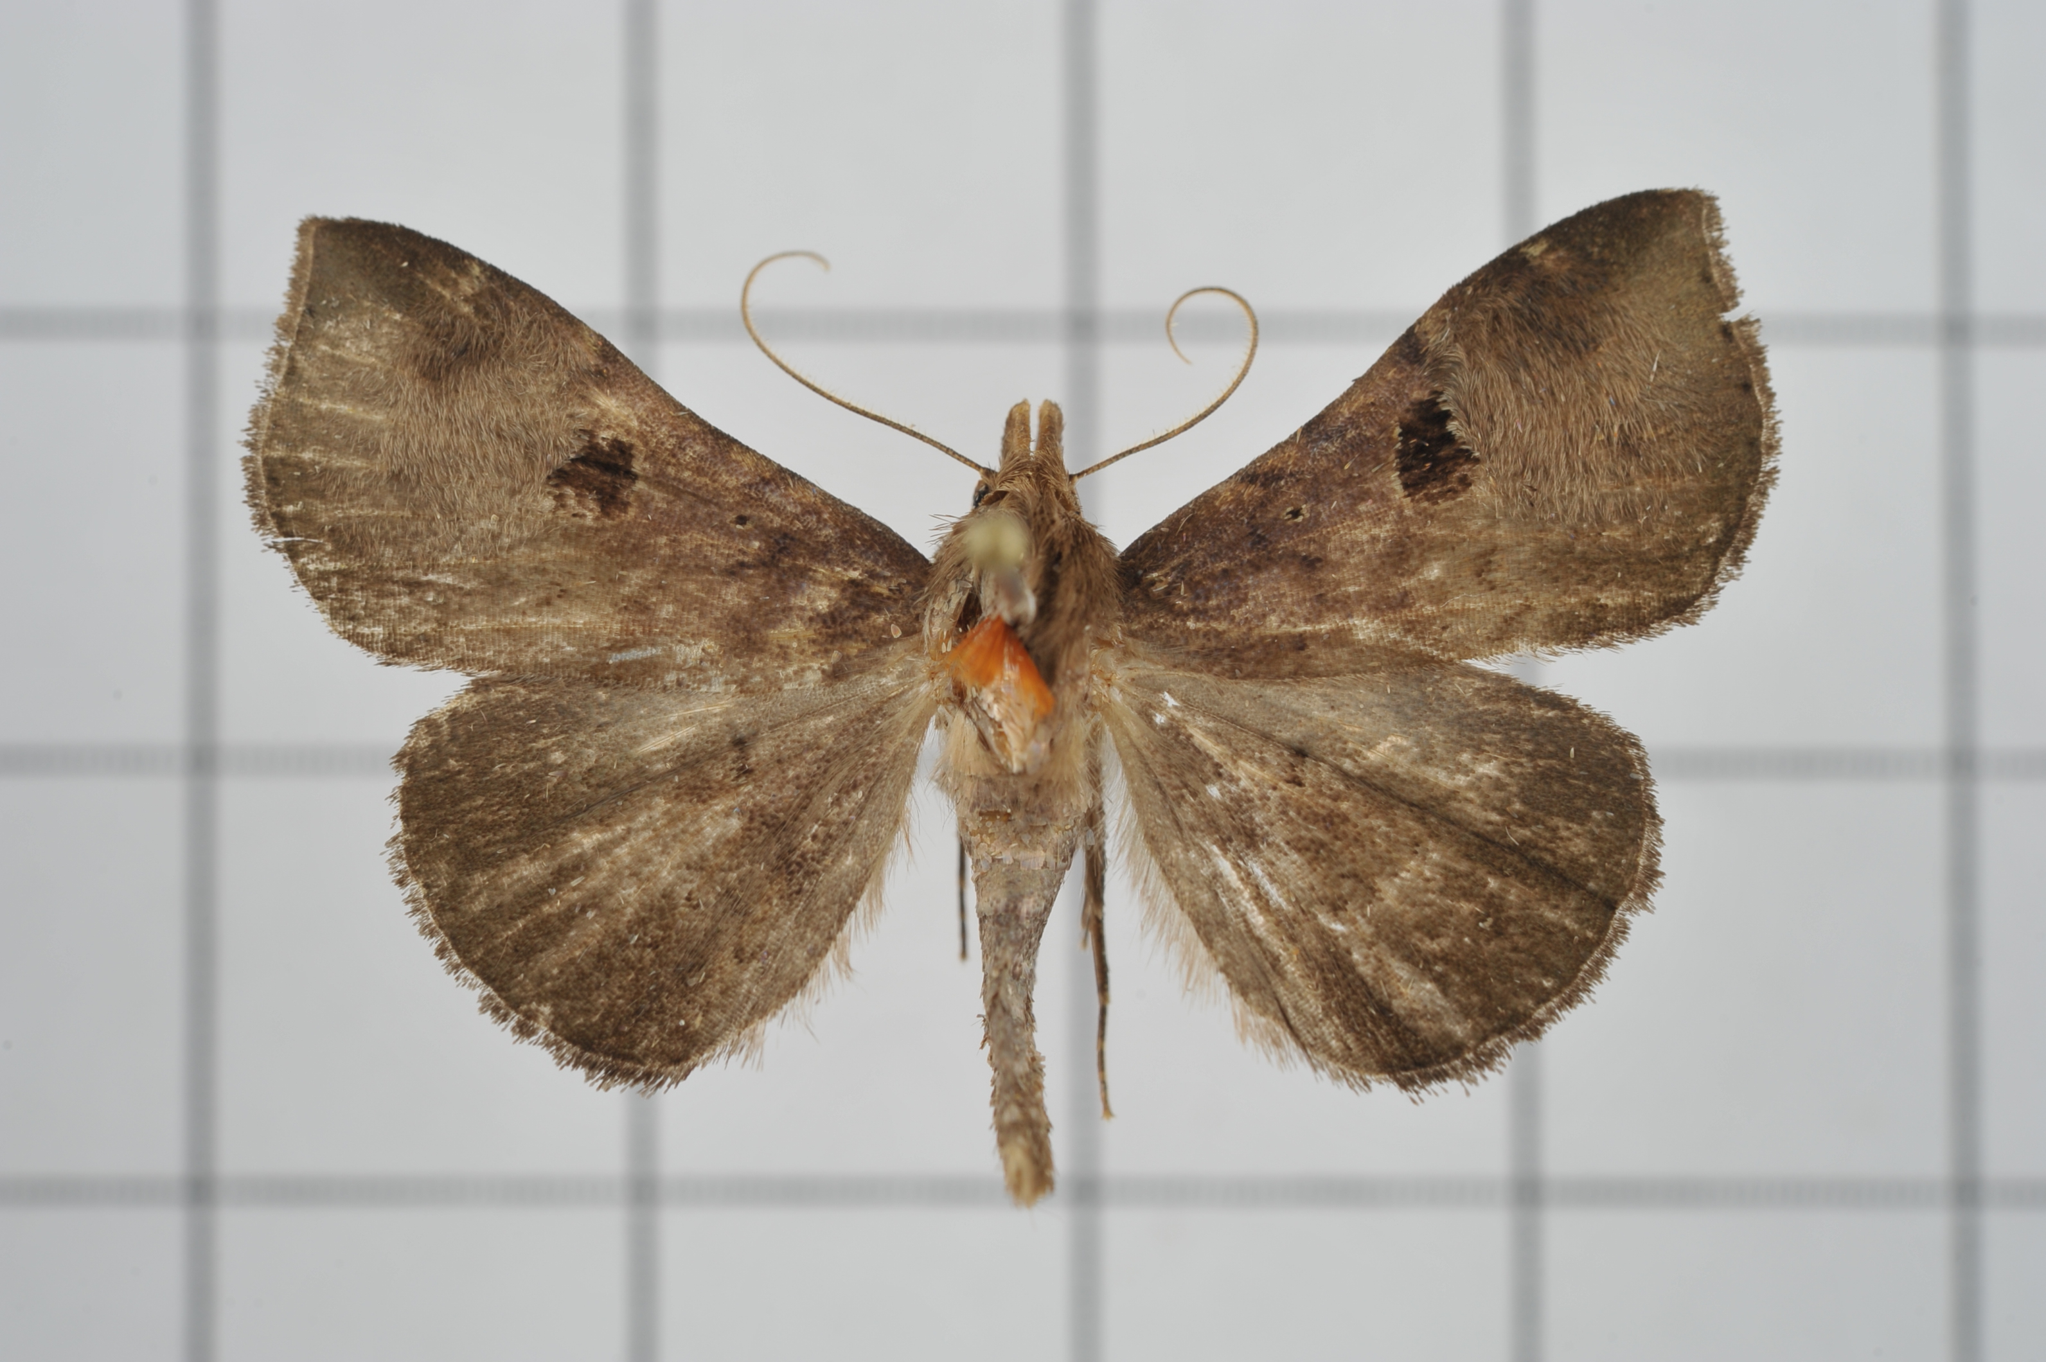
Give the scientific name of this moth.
Mosopia punctilinea
